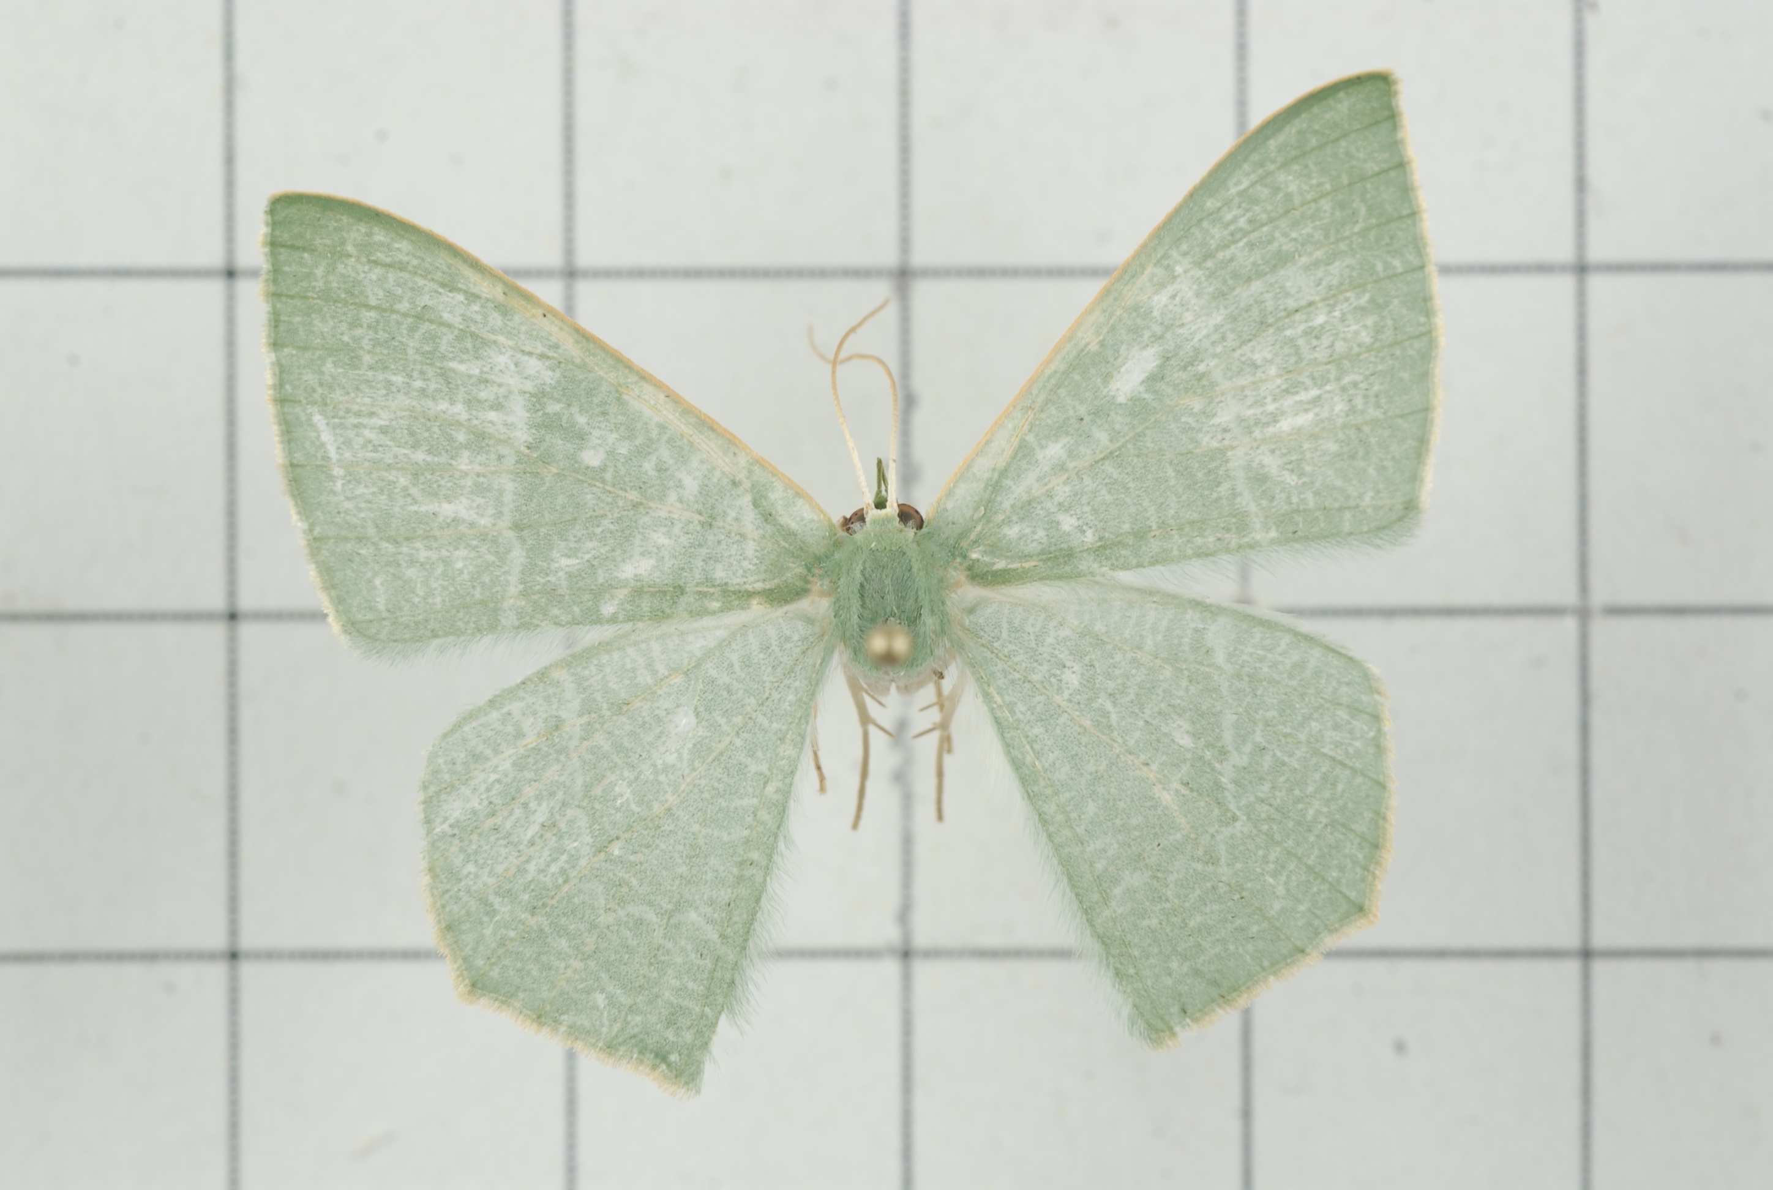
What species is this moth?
Pelagodes subquadraria
